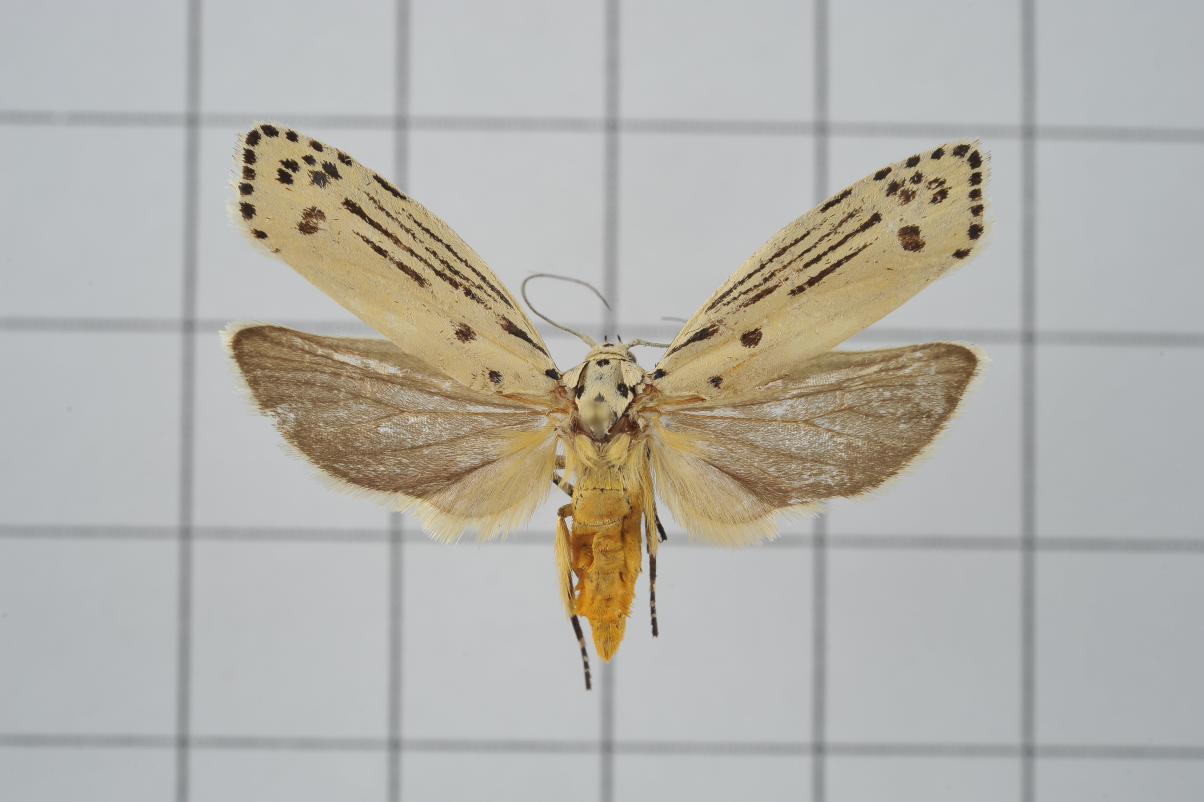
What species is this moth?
Ethmia lineatonotella
